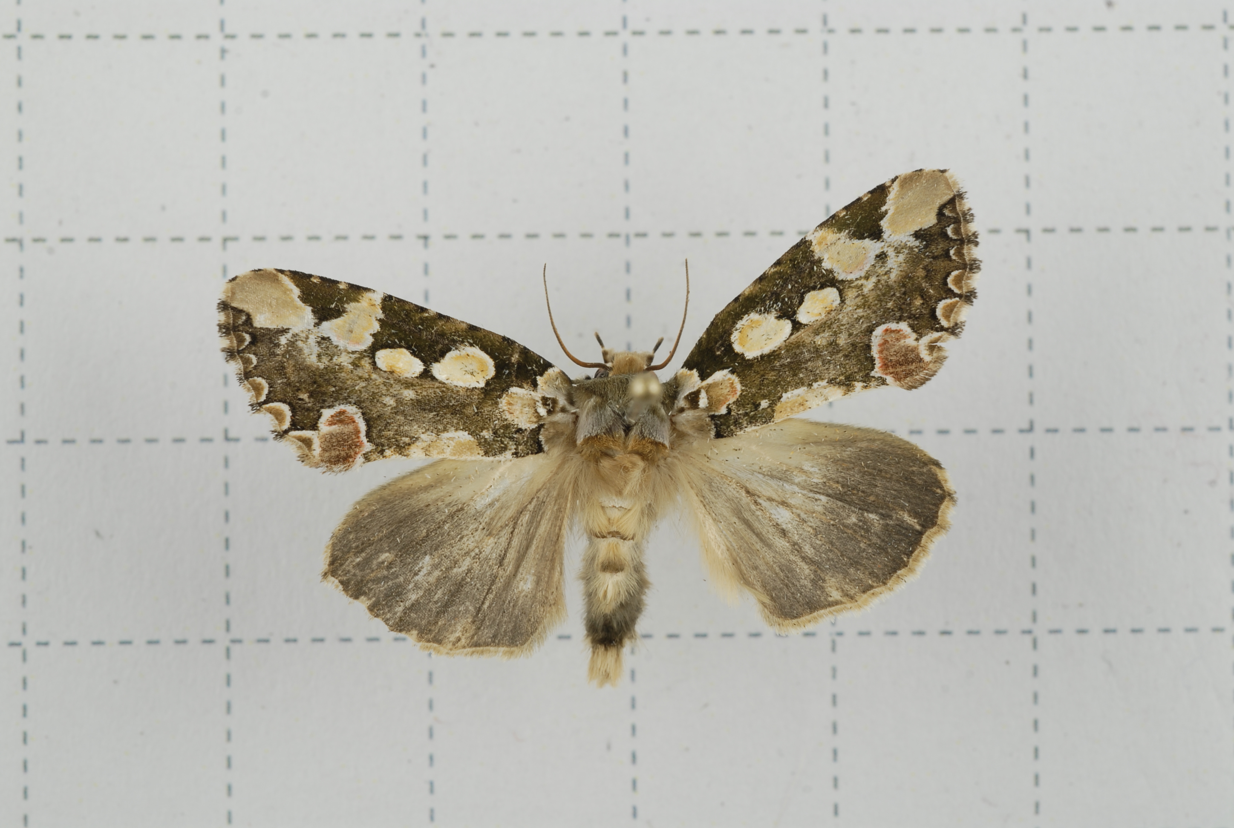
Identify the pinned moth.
Horithyatira decorata takamukui
